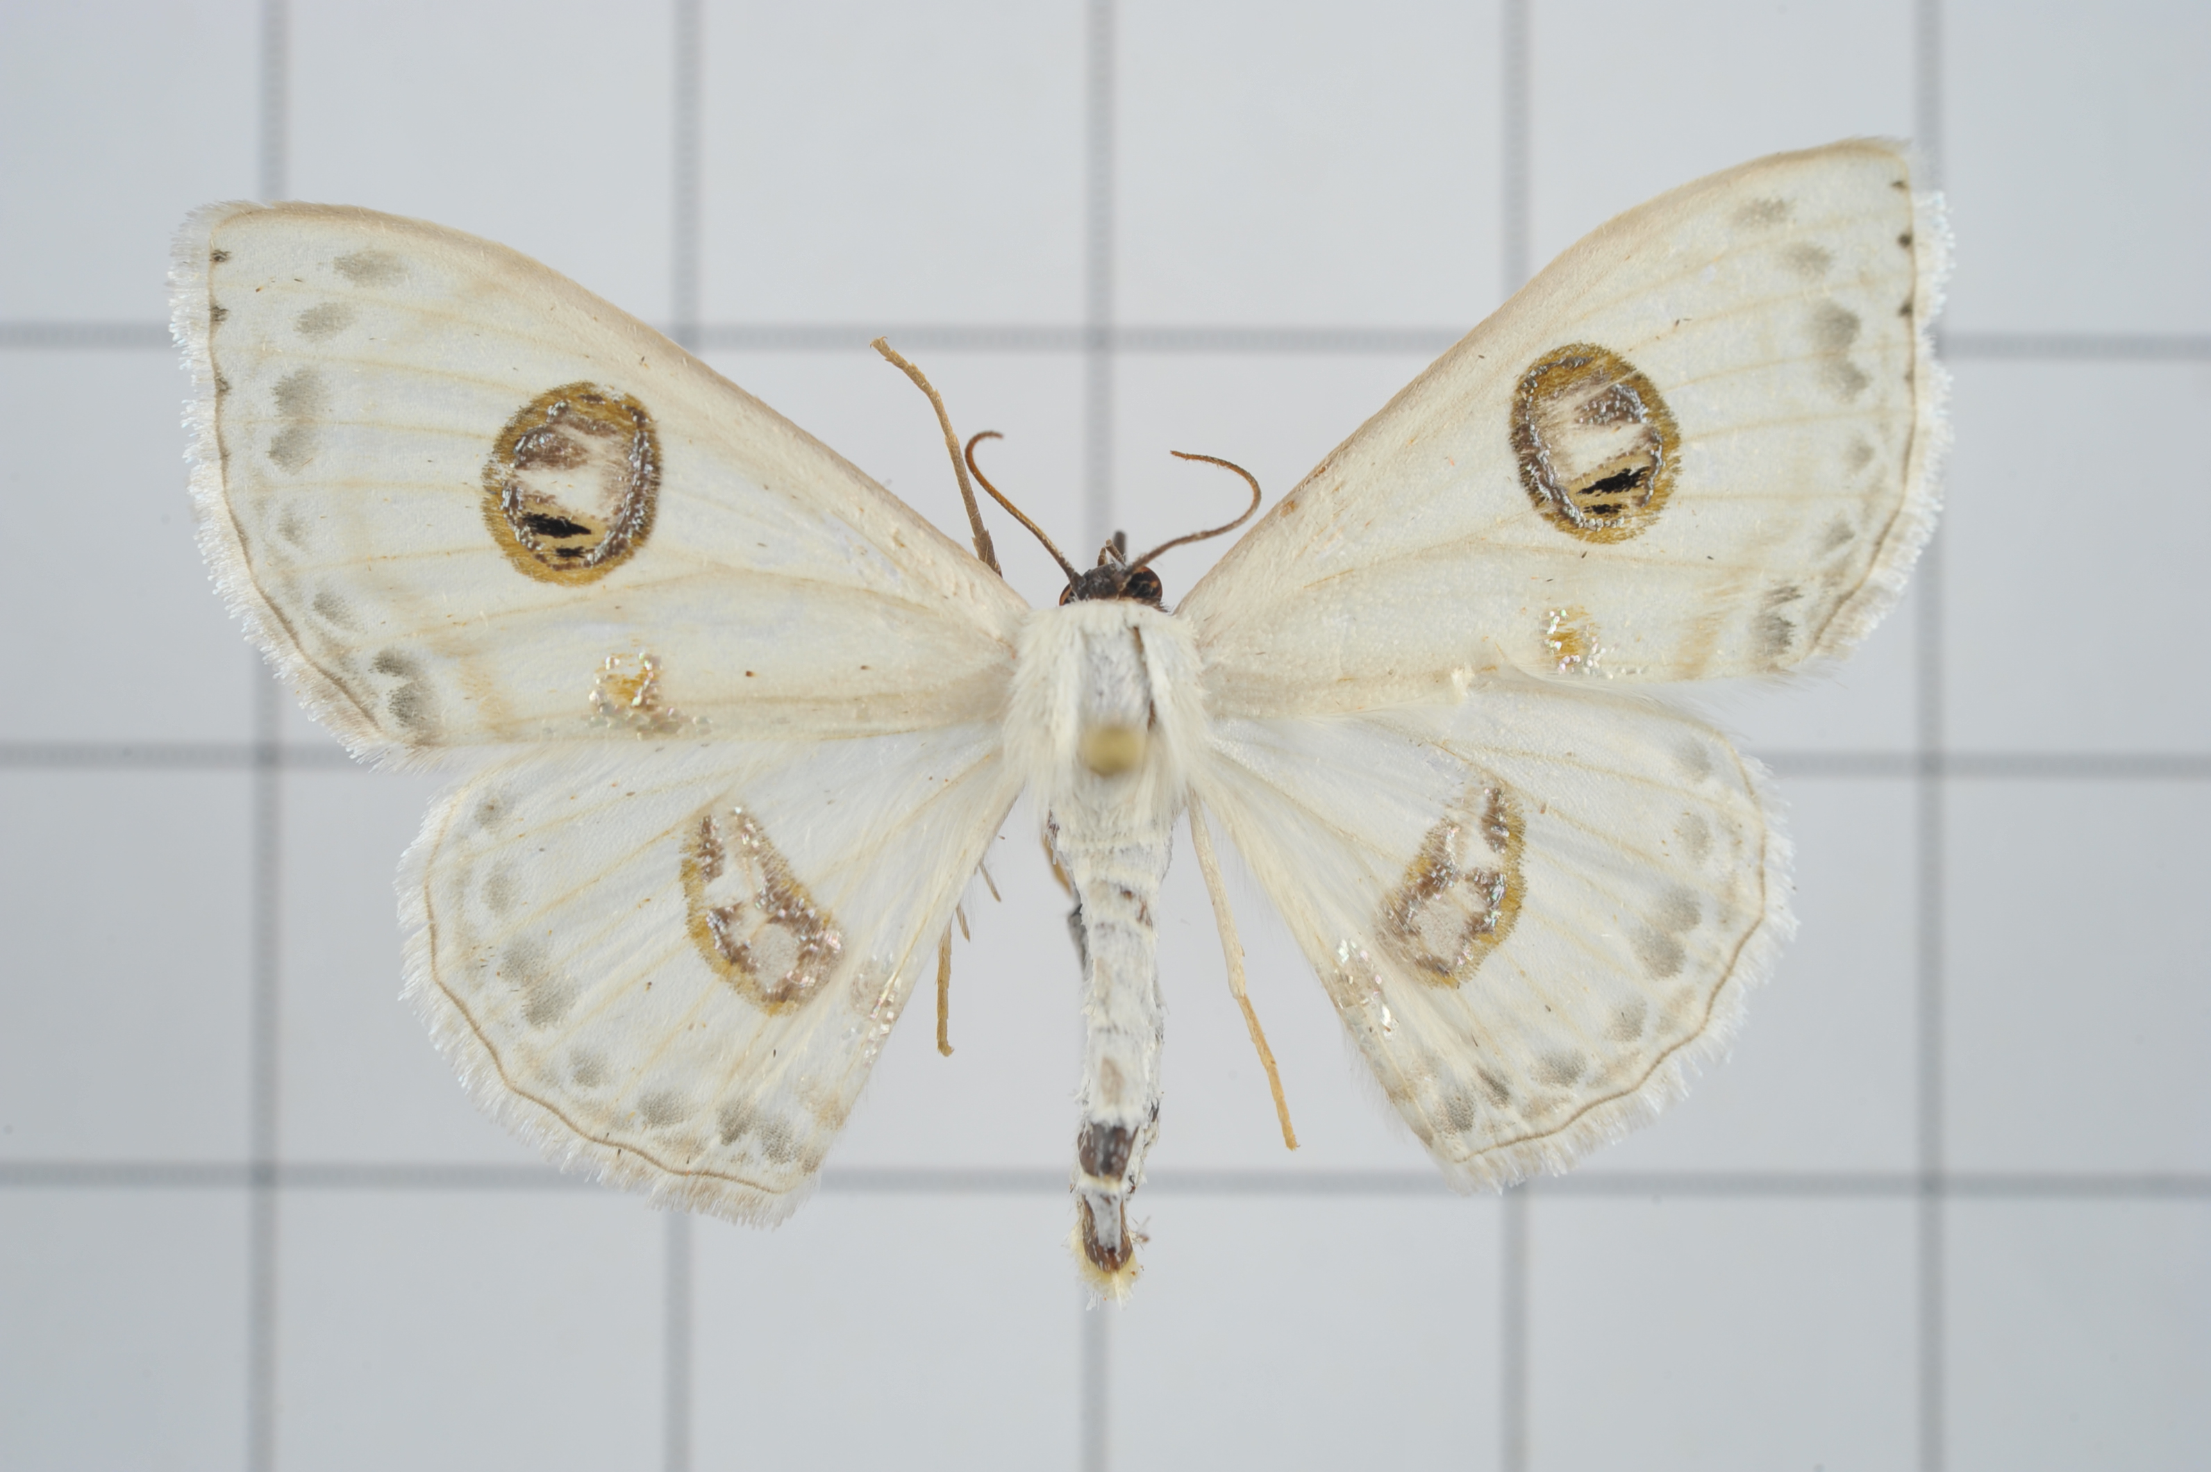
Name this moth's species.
Problepsis albidior matsumurai
